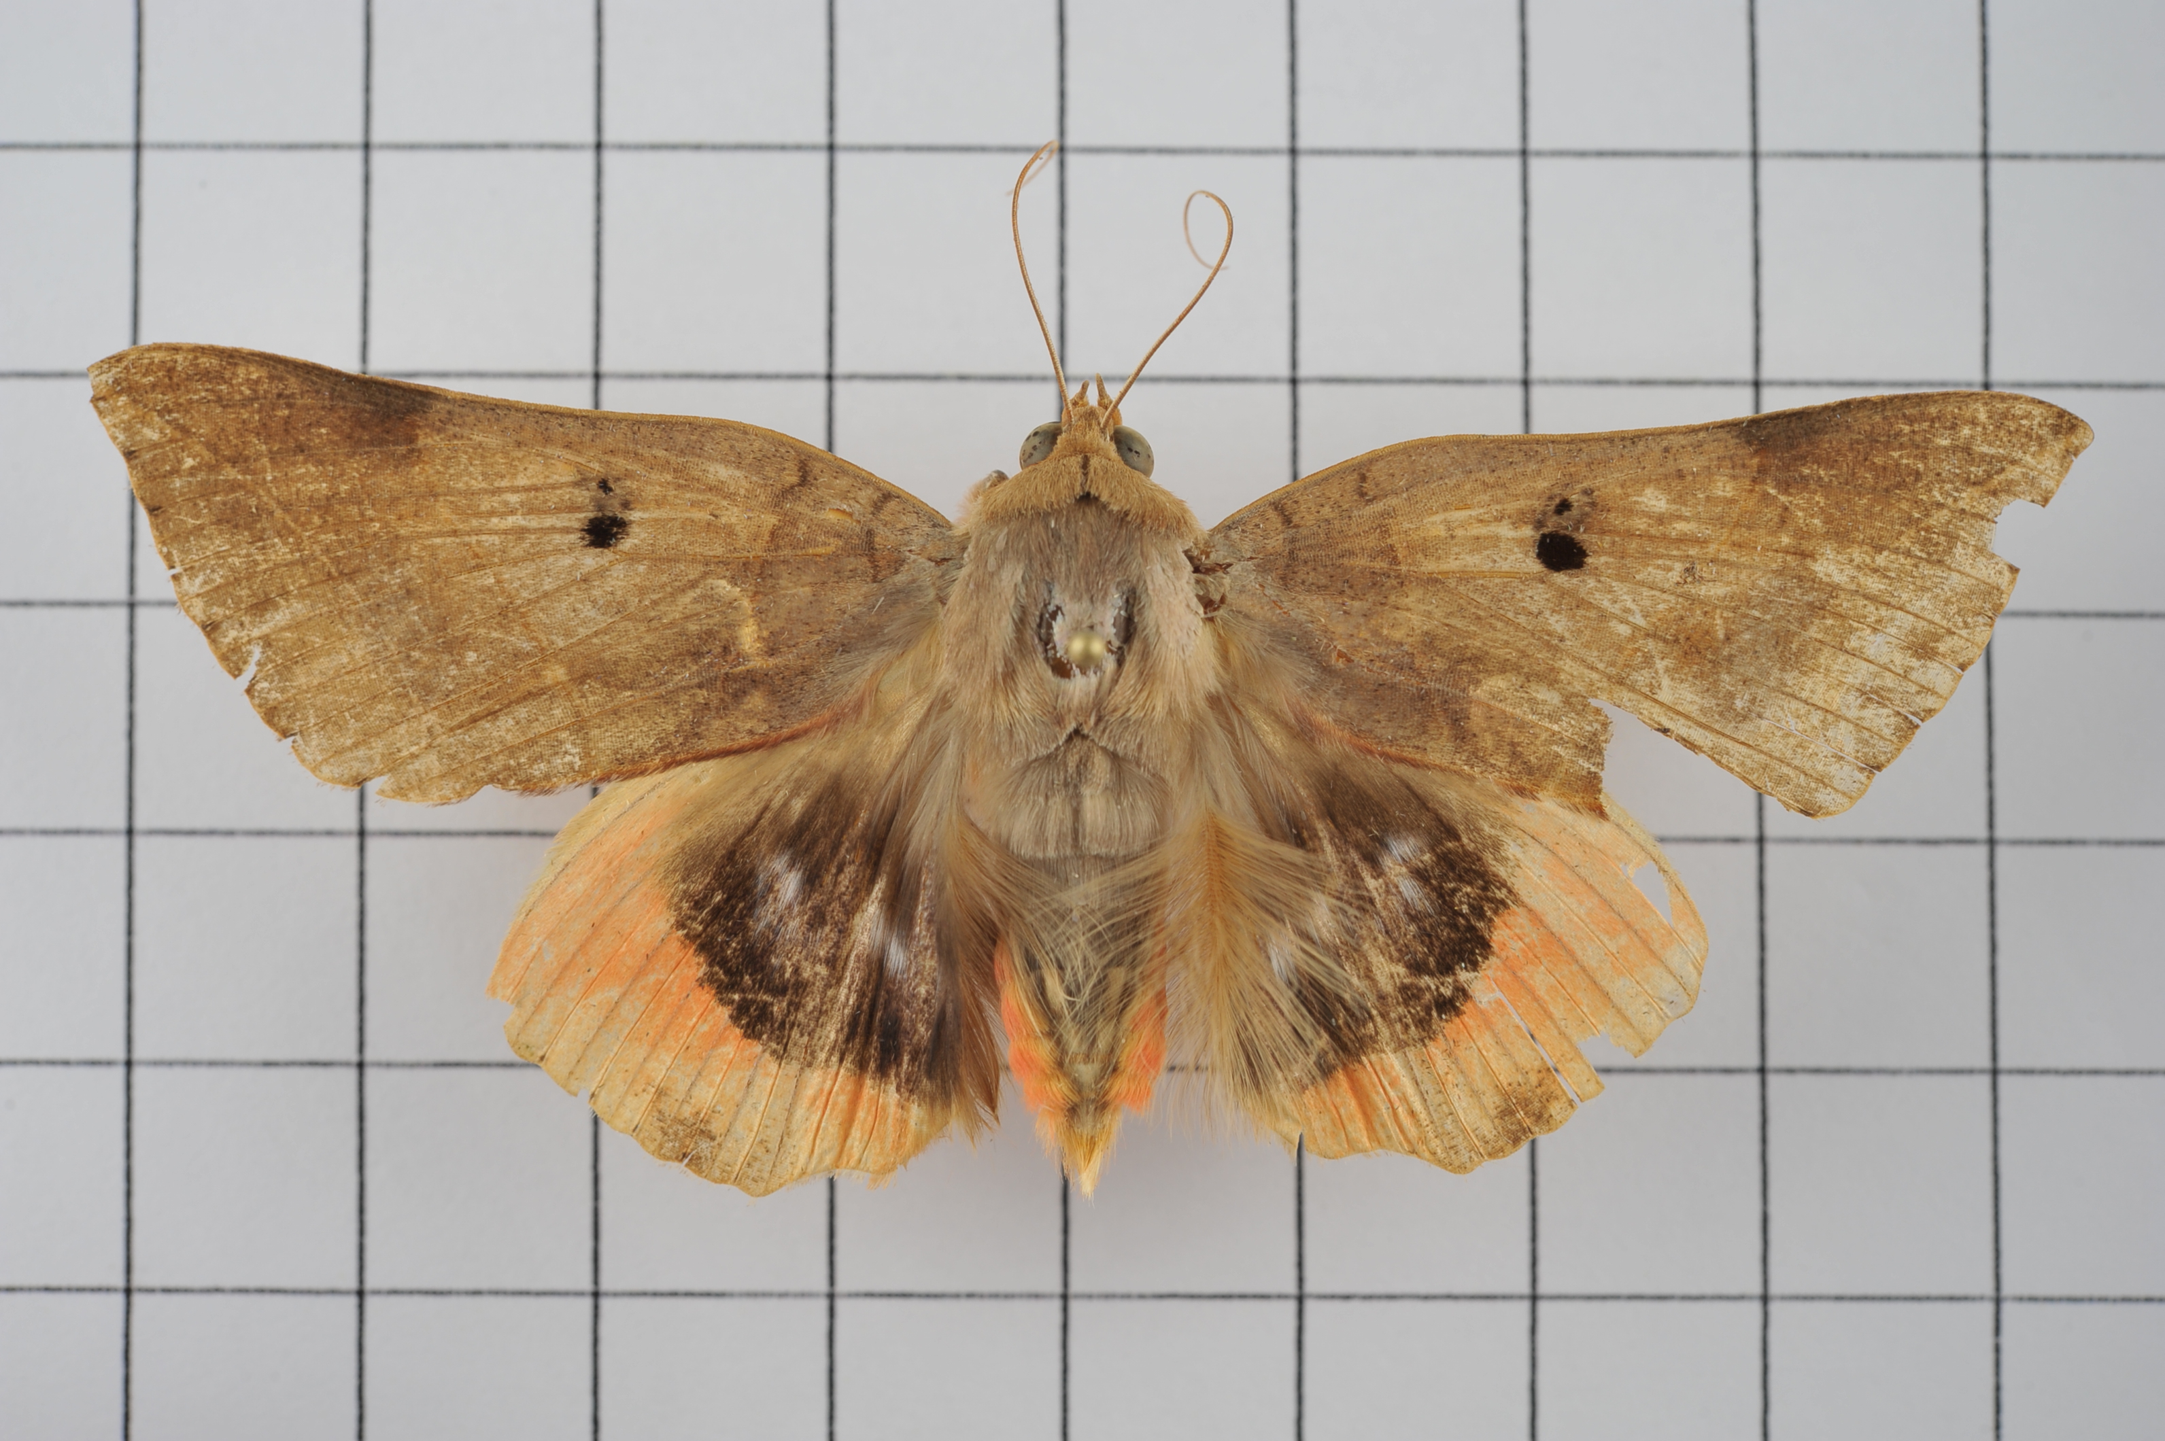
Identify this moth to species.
Thyas juno
